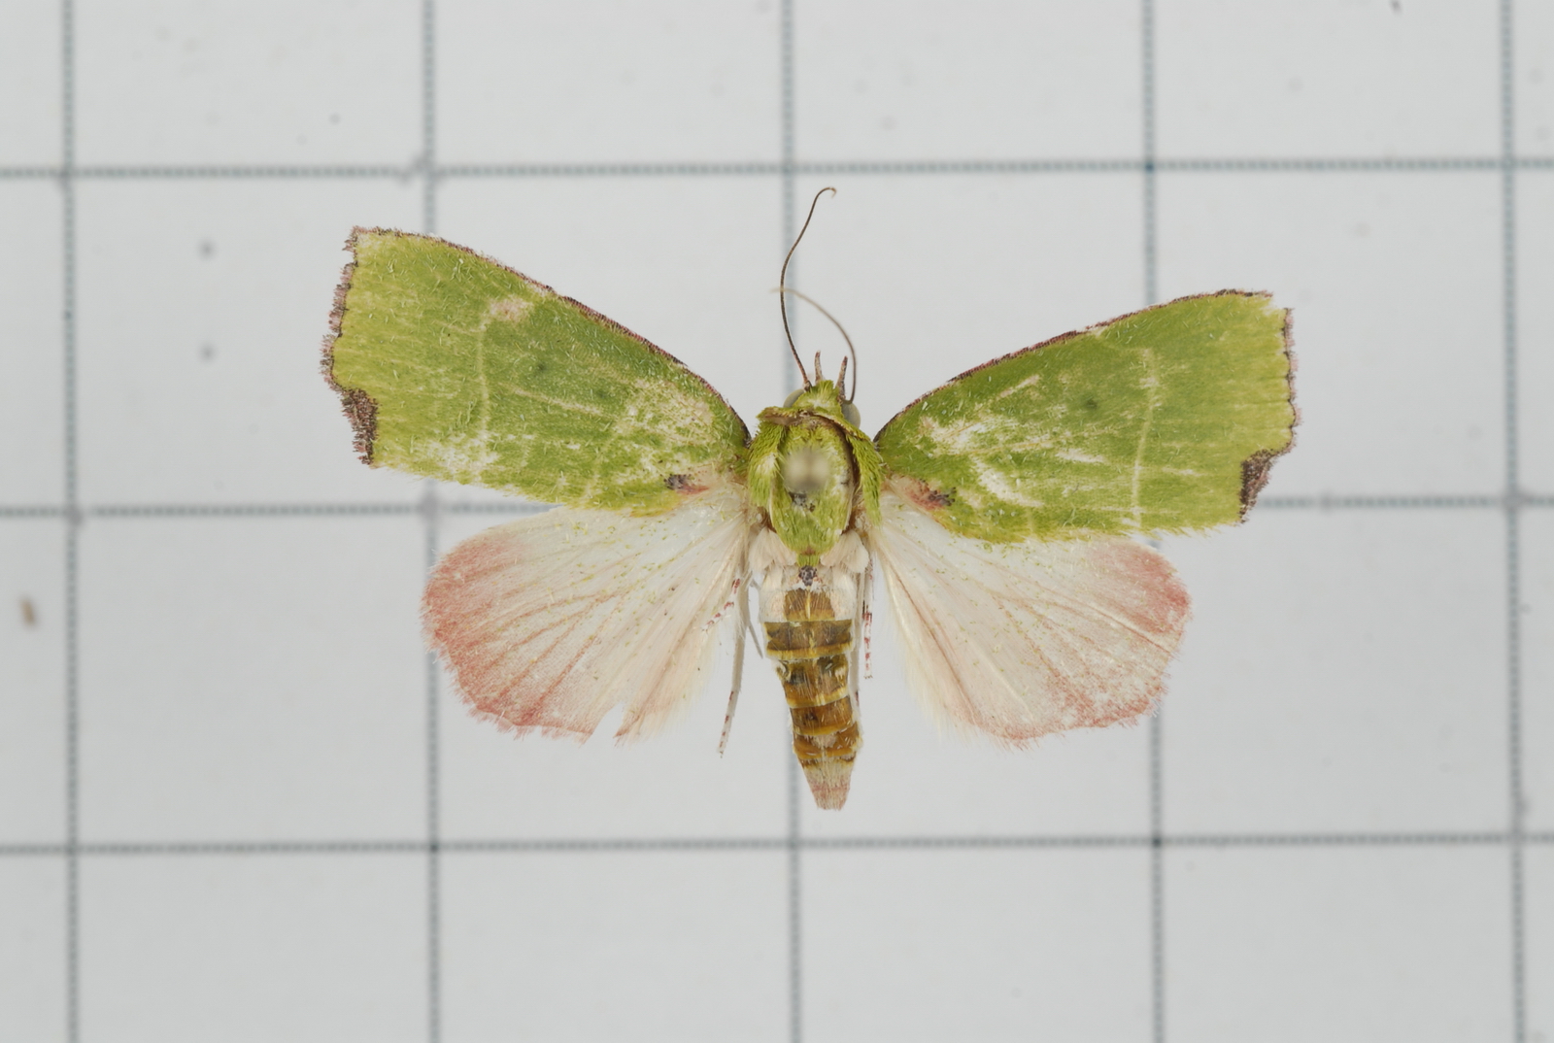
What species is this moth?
Paracrama angulata
